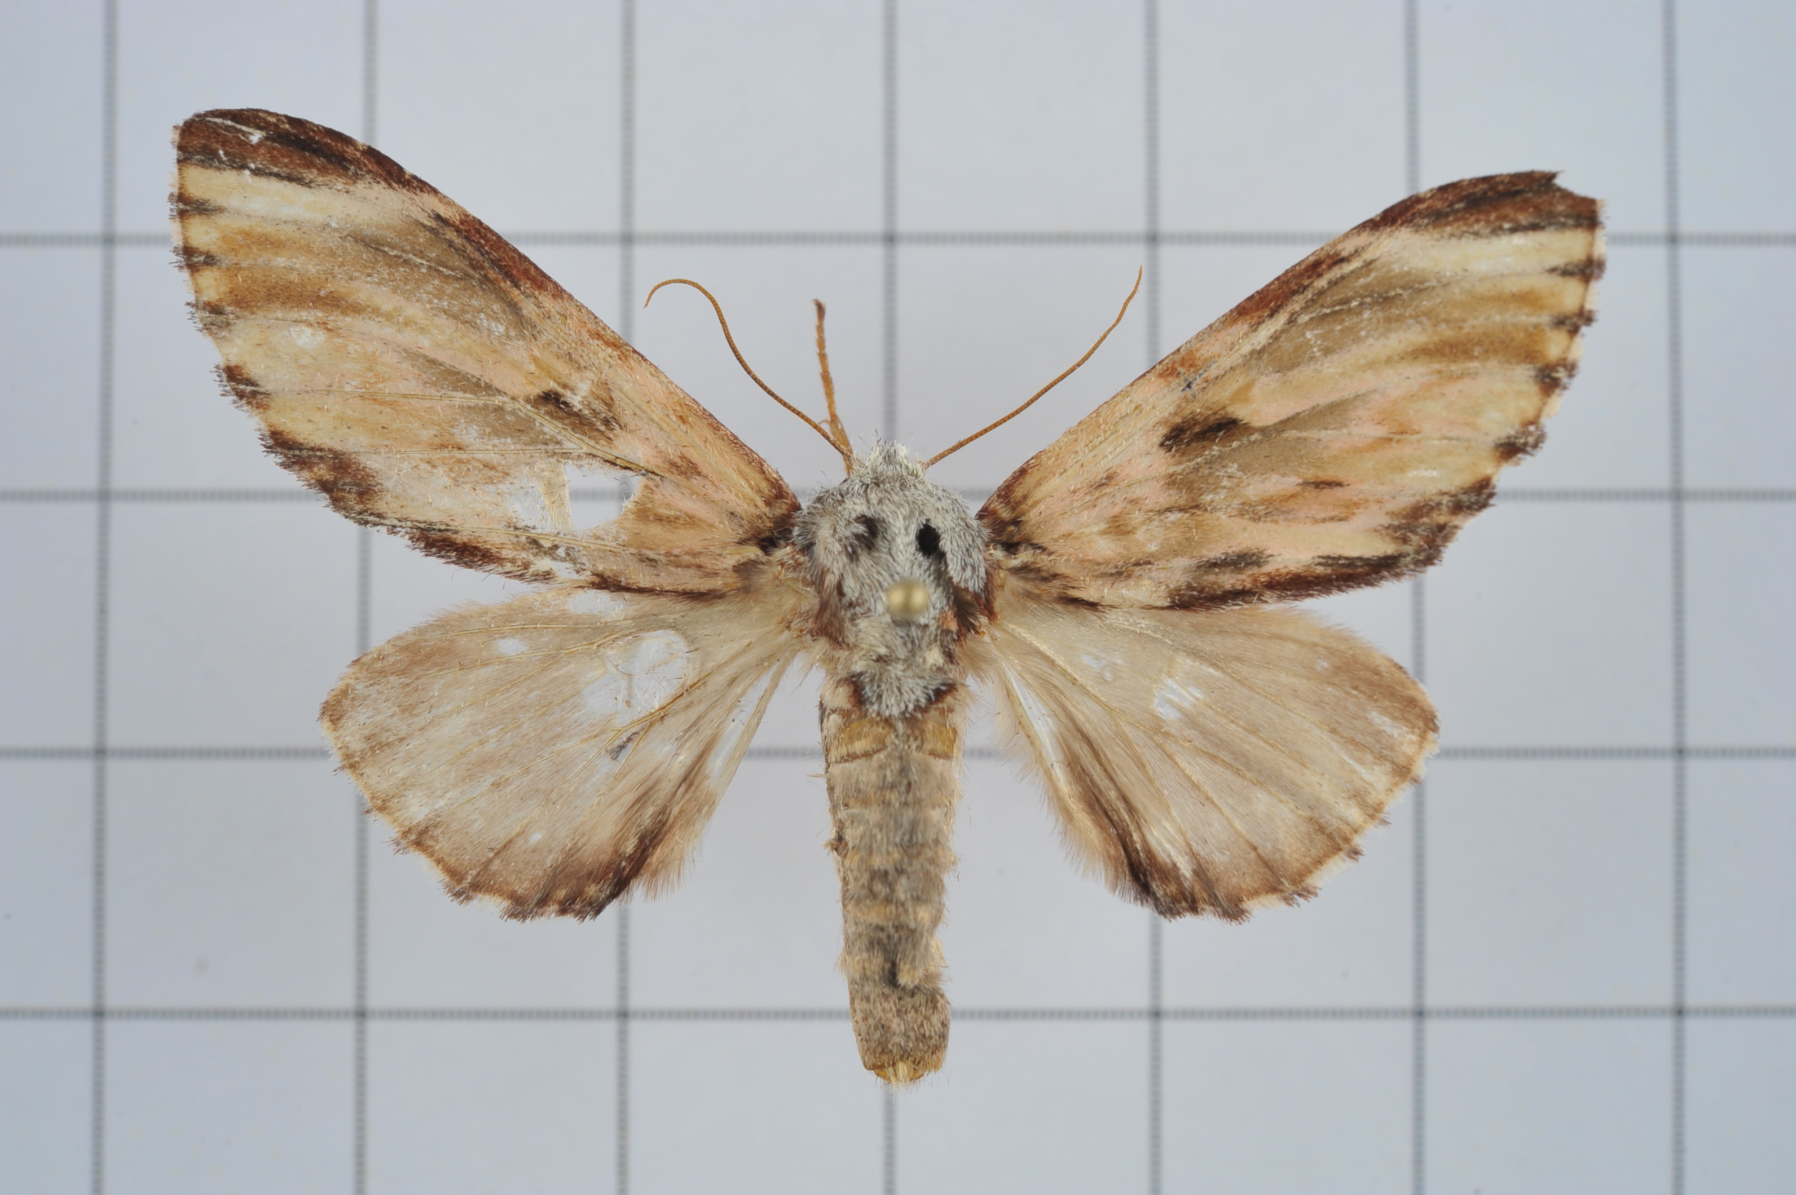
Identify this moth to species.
Neopheosia fasciata fasciata
